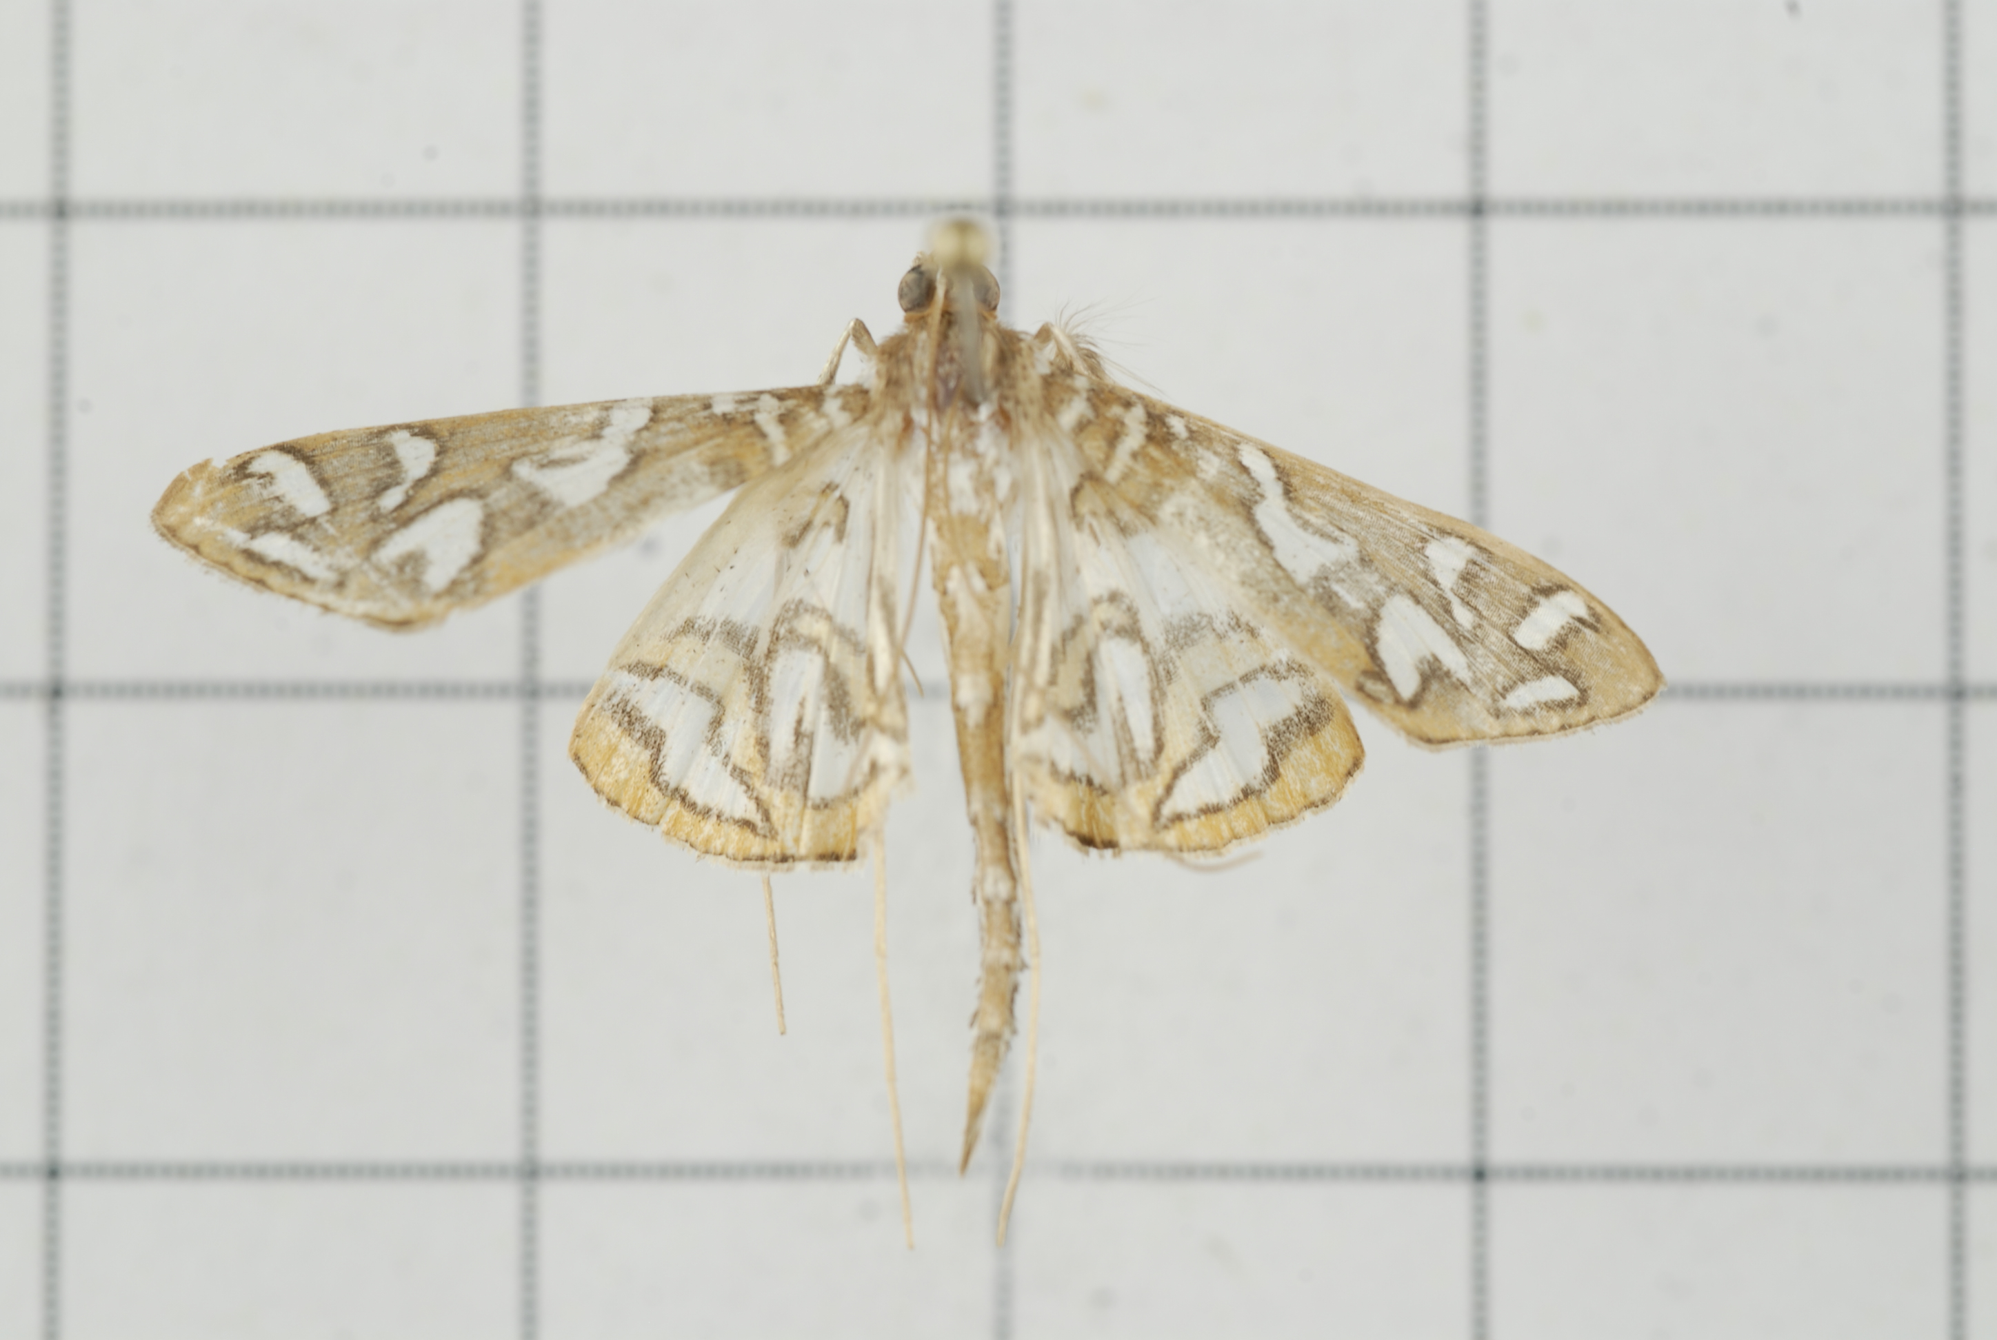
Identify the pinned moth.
Nausinoe perspectata
